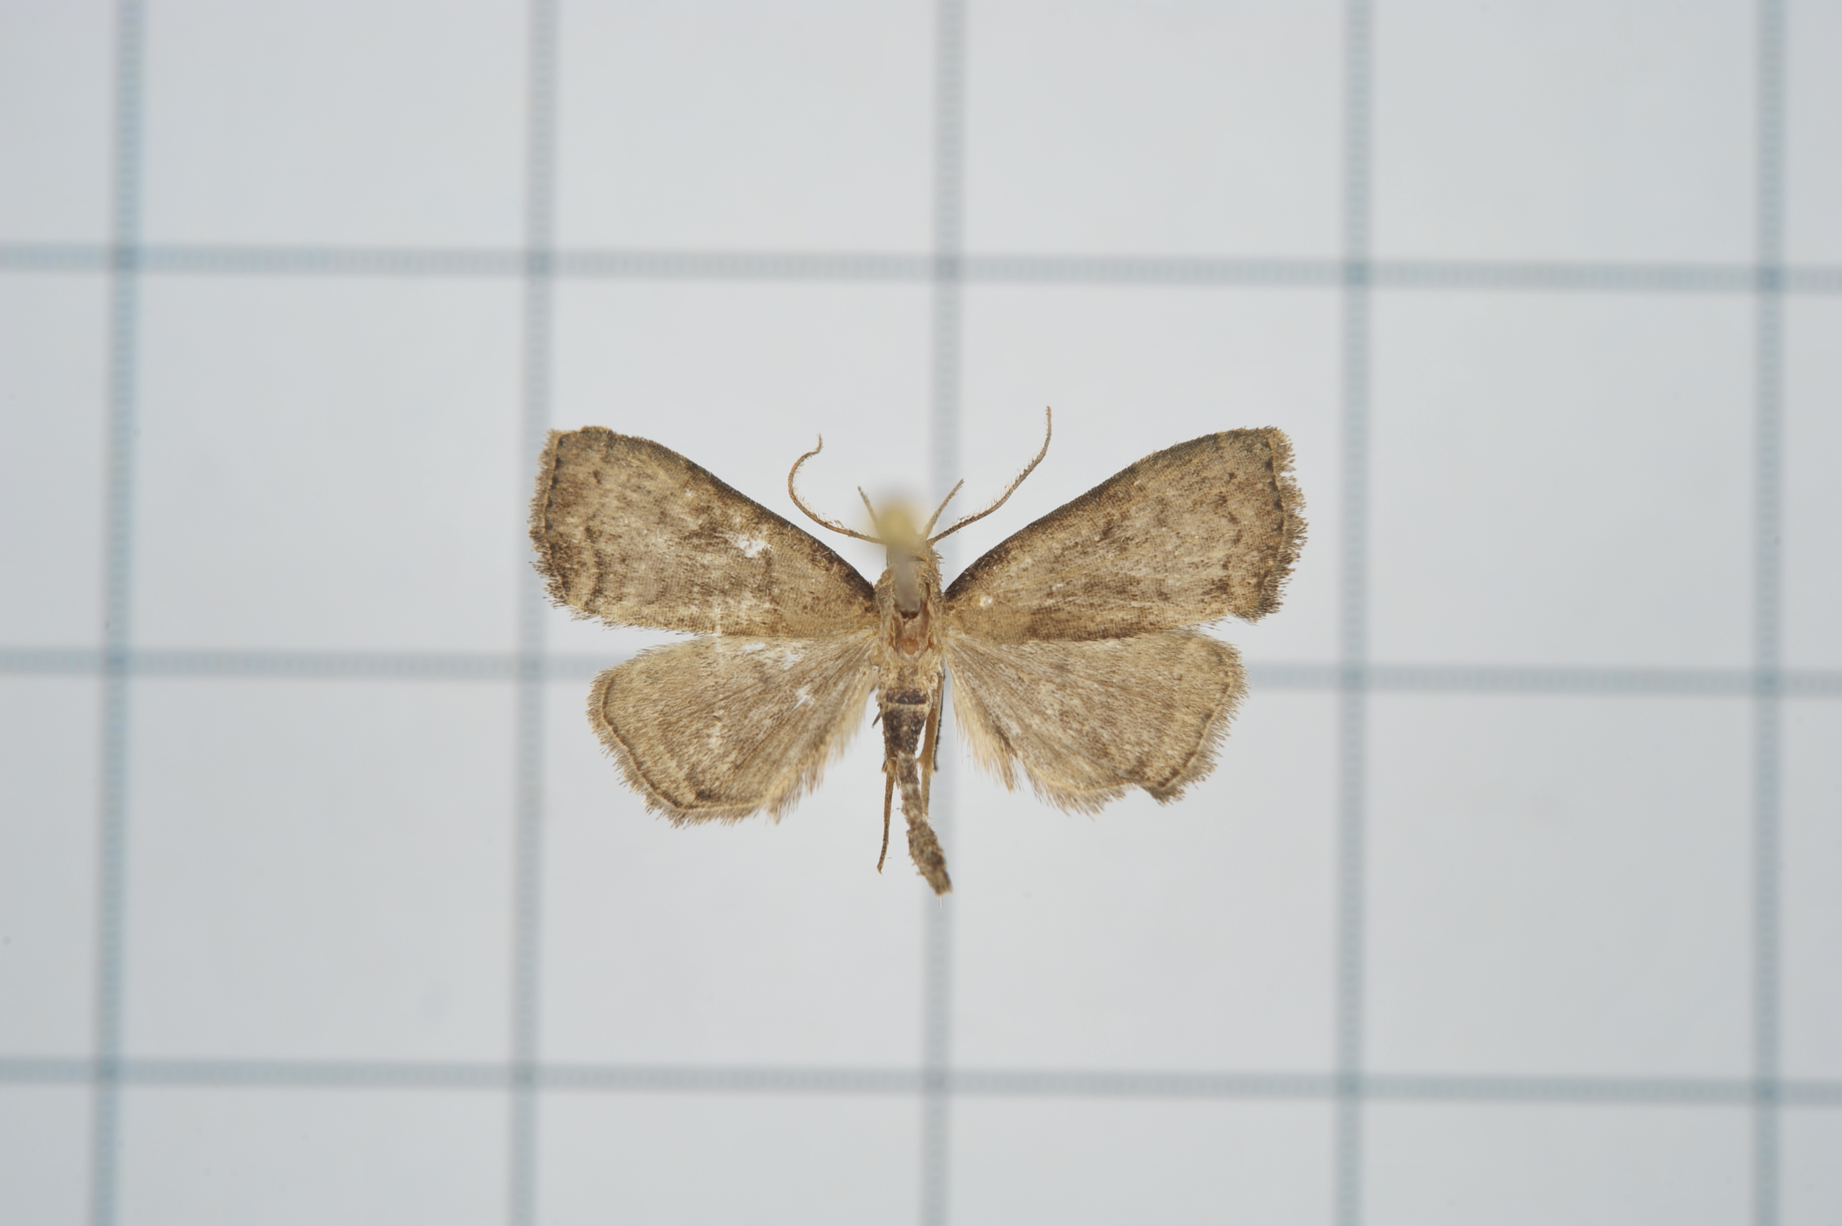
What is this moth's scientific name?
Herminia kurokoi
